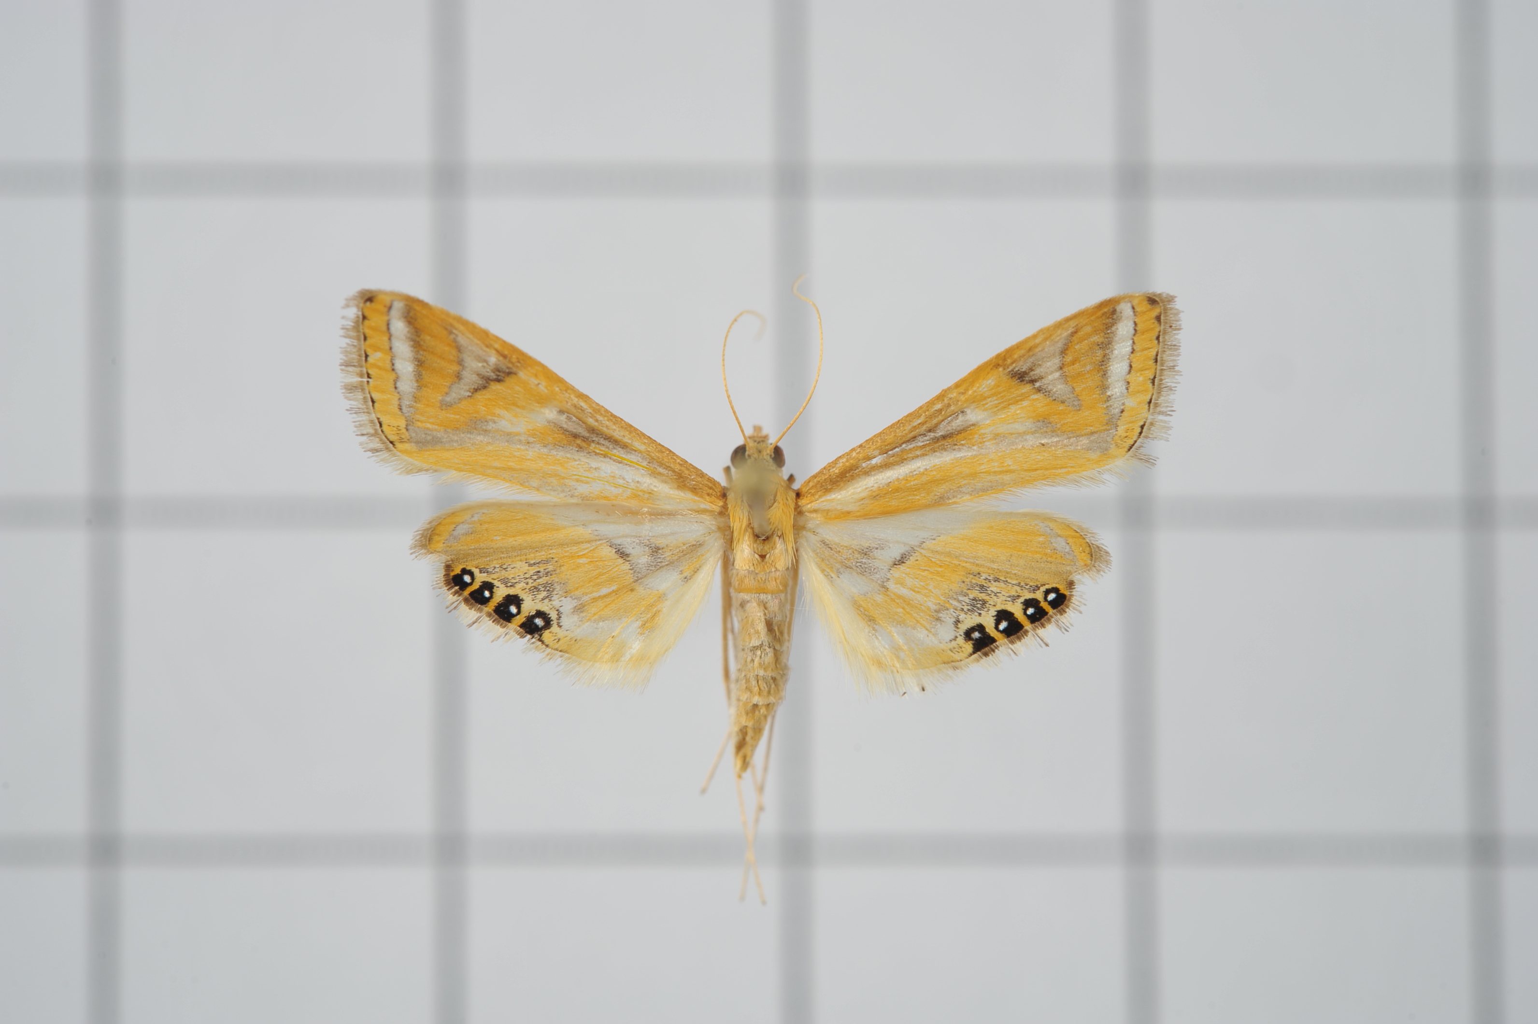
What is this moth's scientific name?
Eoophyla conjunctalis
